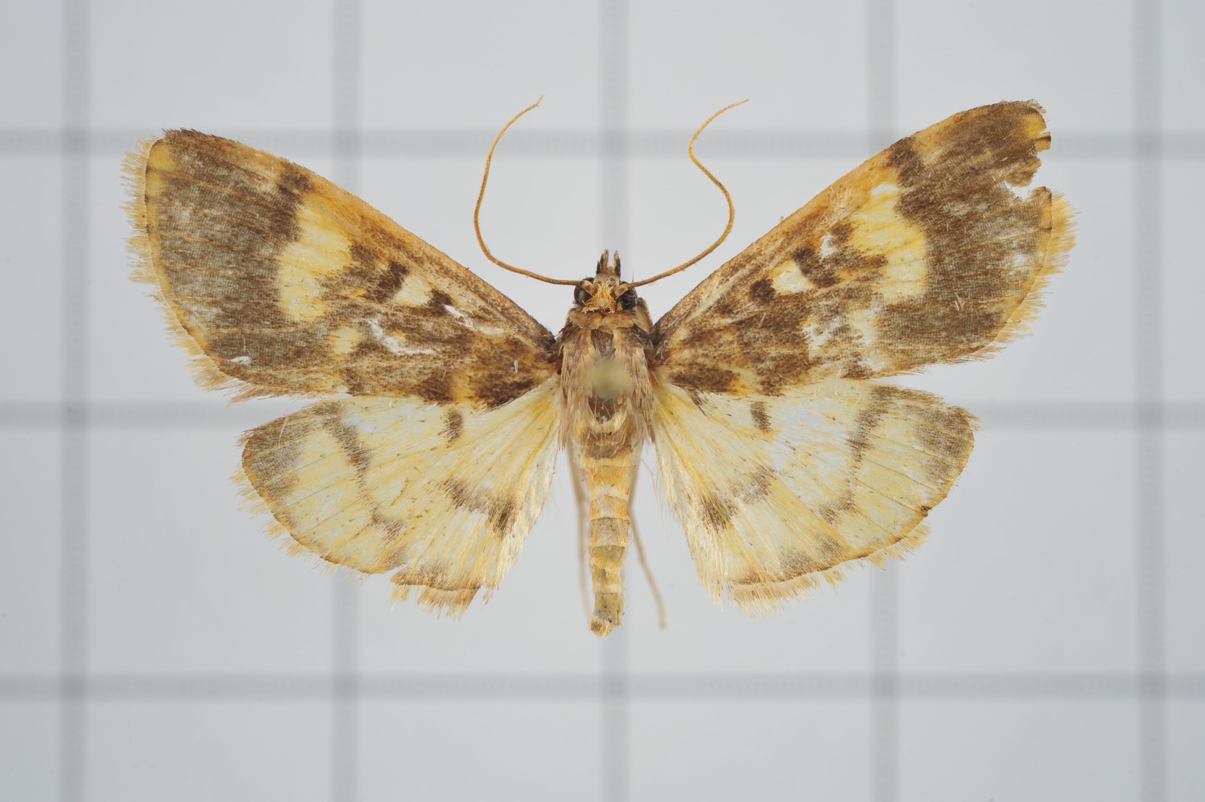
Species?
Pseudebulea fentoni
